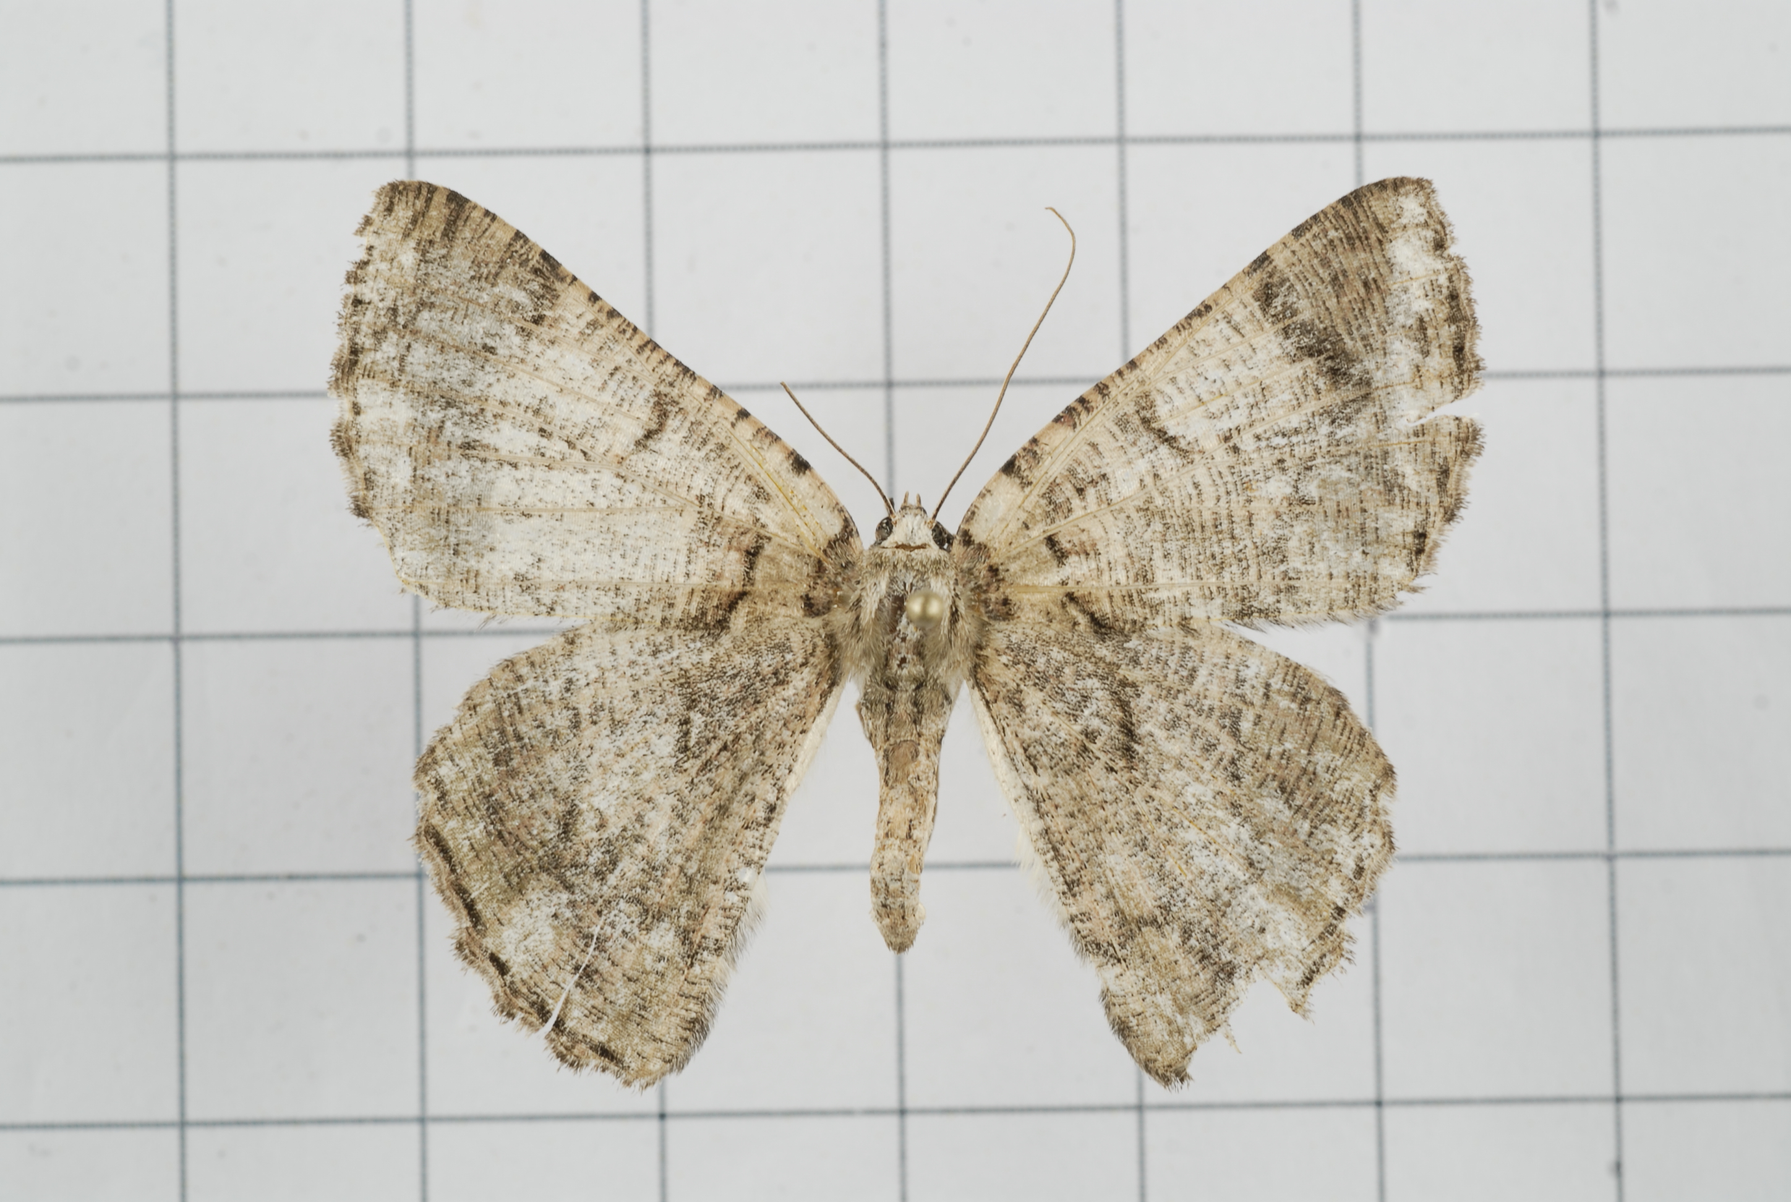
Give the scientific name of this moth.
Lophophelma taiwana
